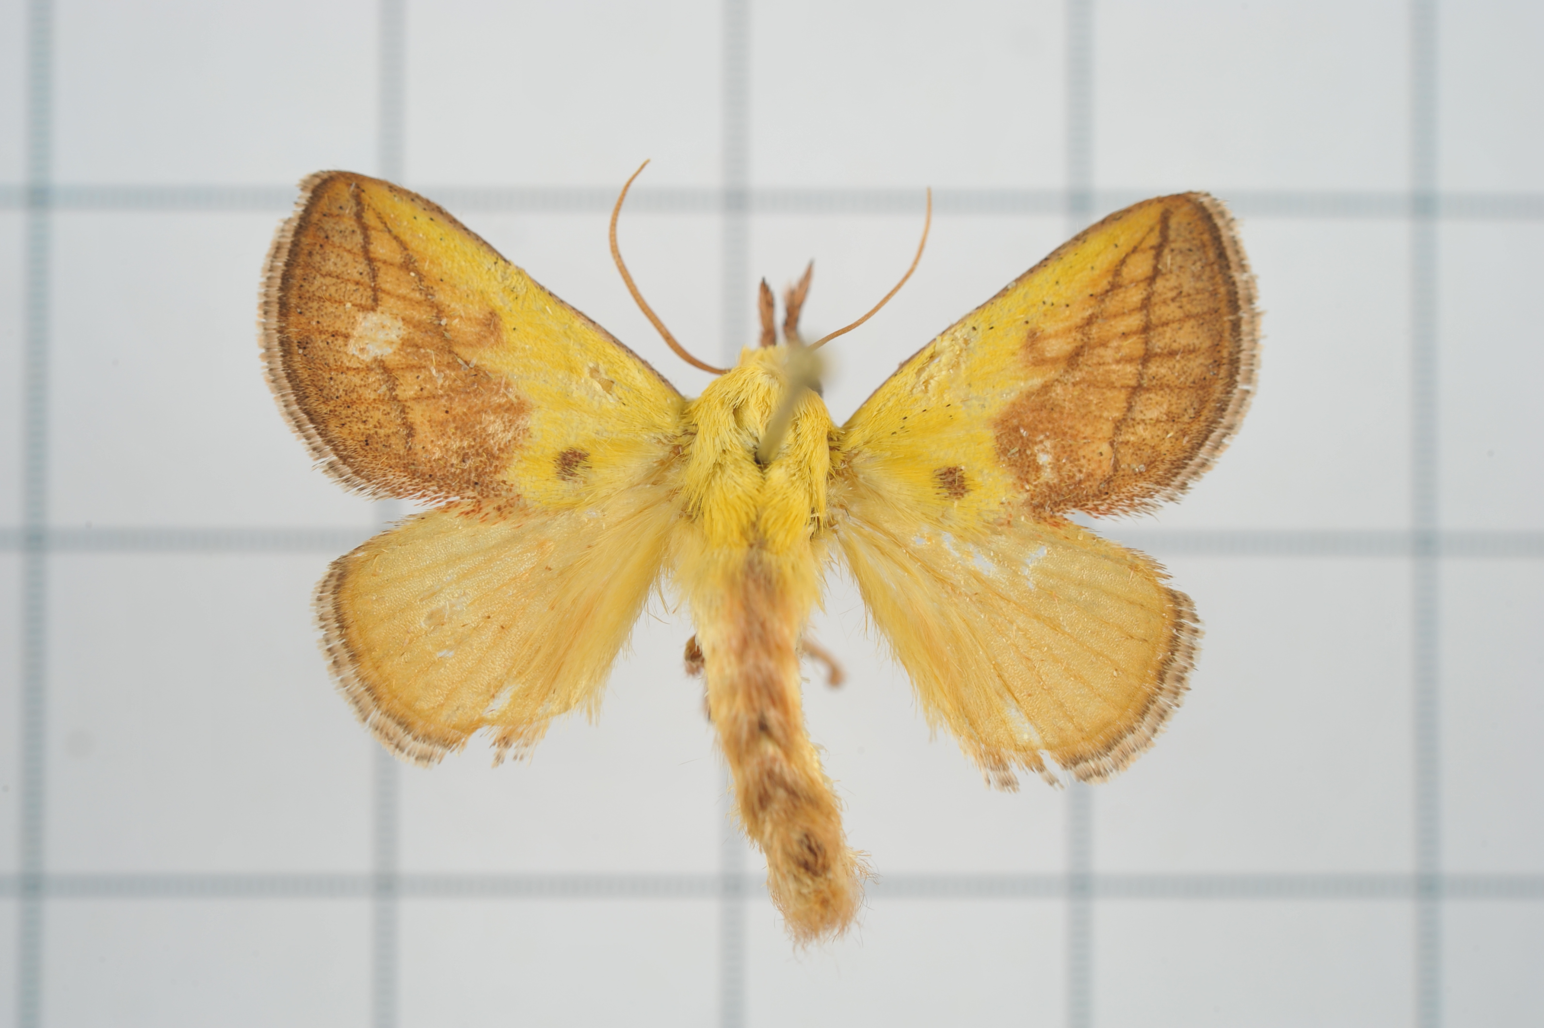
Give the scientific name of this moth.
Monema flavescens
